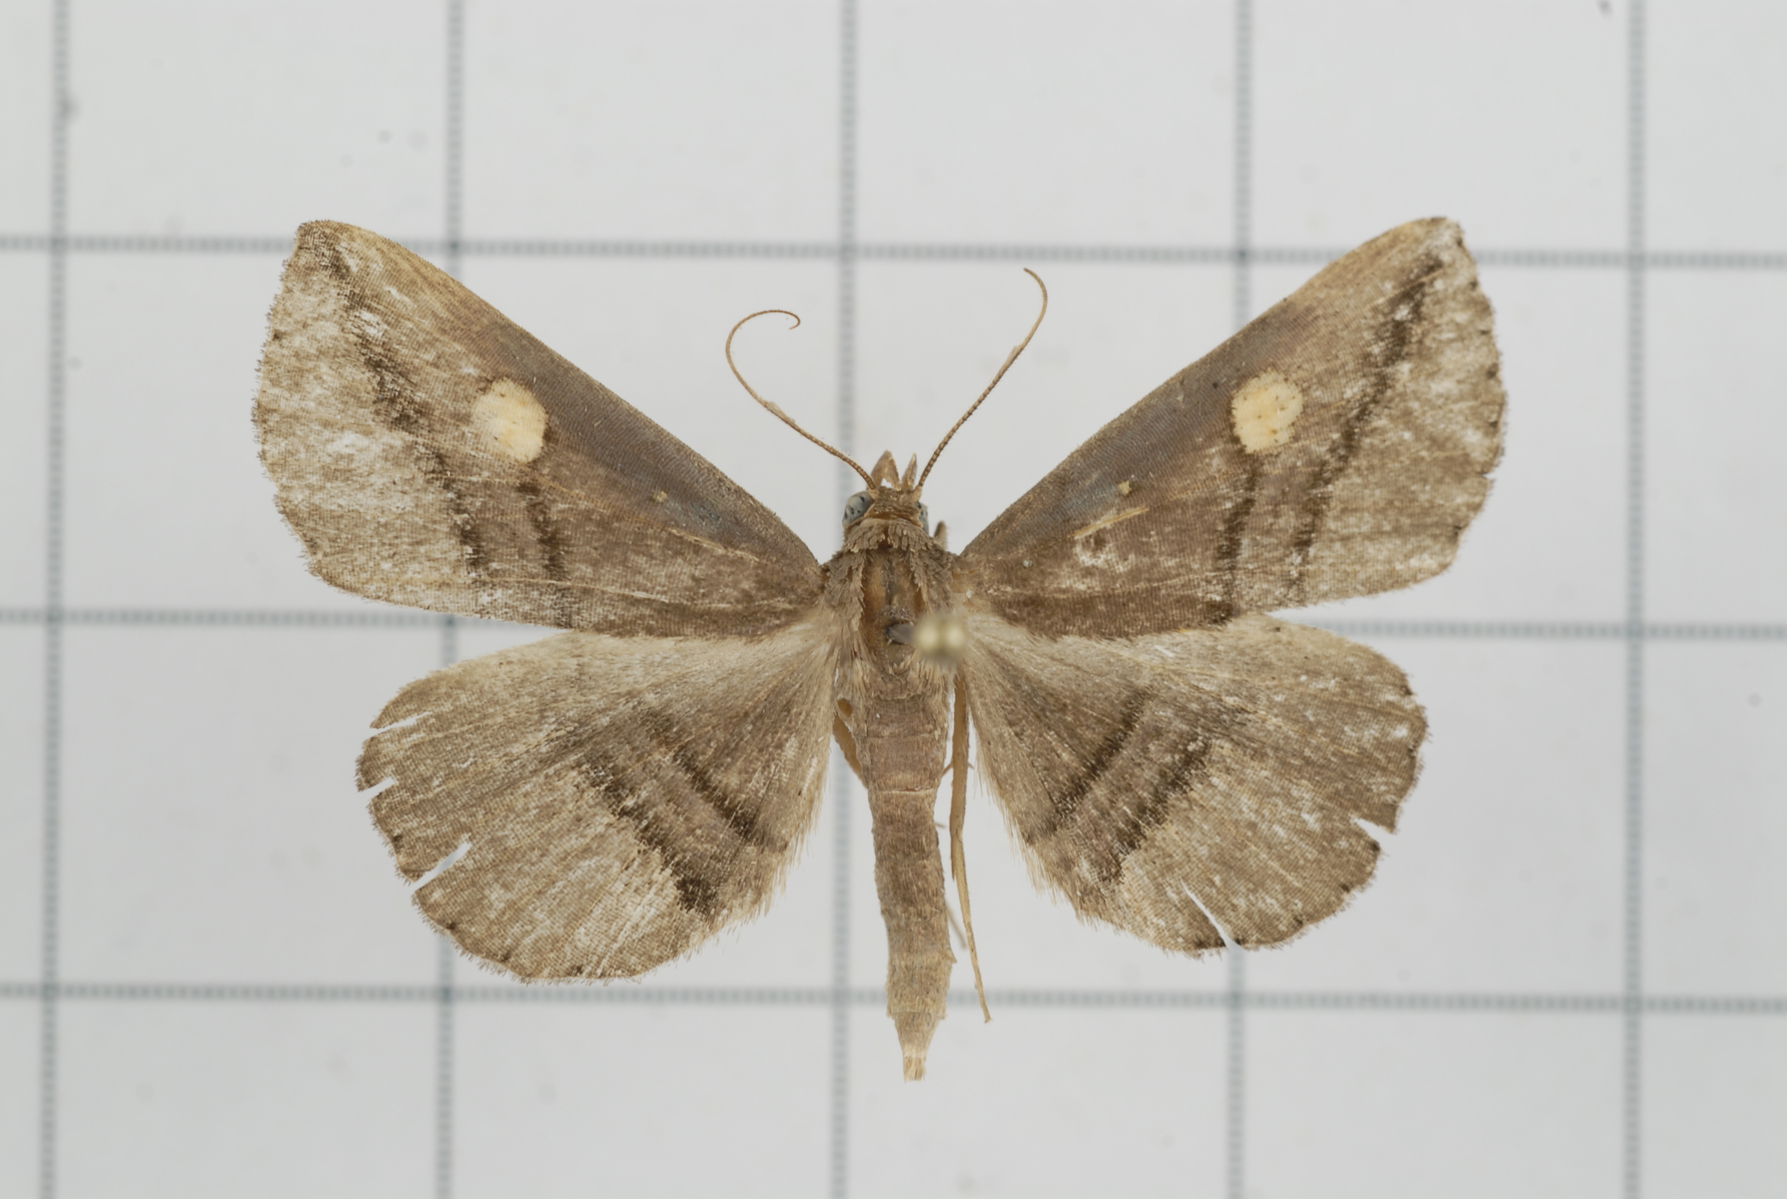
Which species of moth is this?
Hadennia ochreistigma
